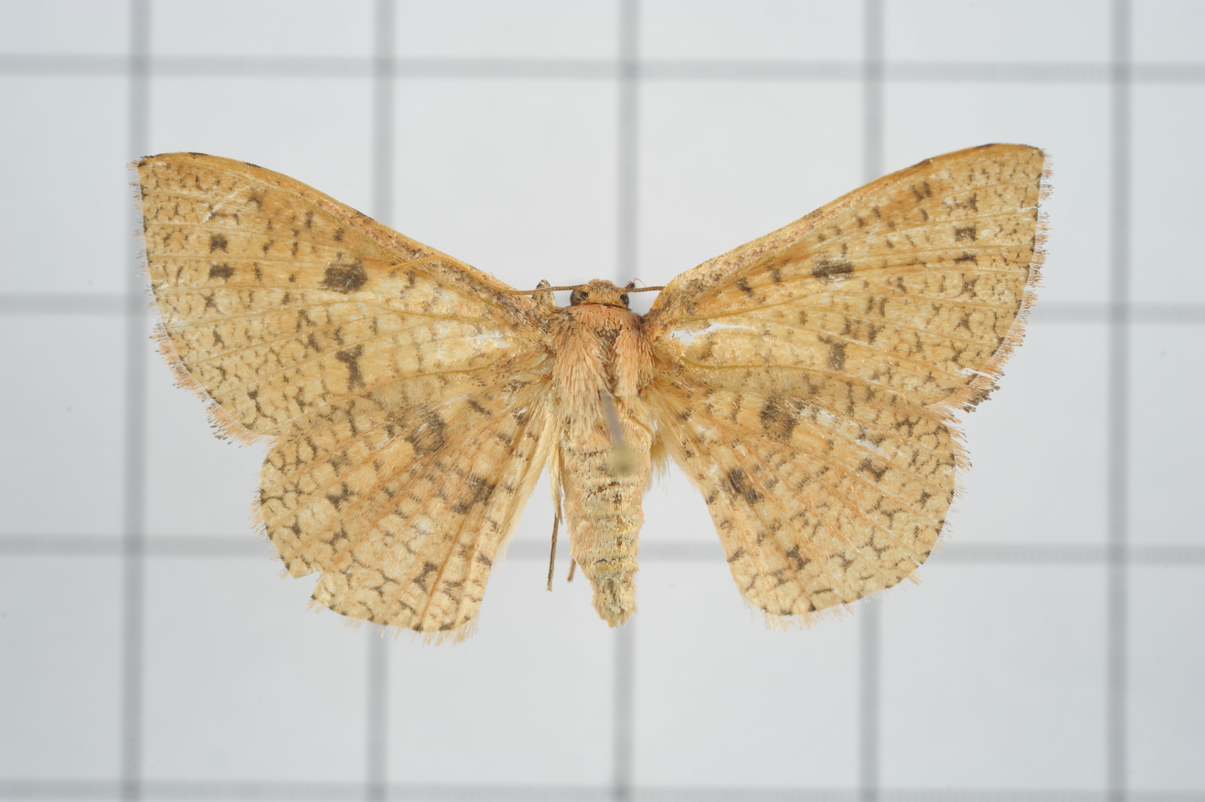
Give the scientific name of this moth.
Herimba formosa
